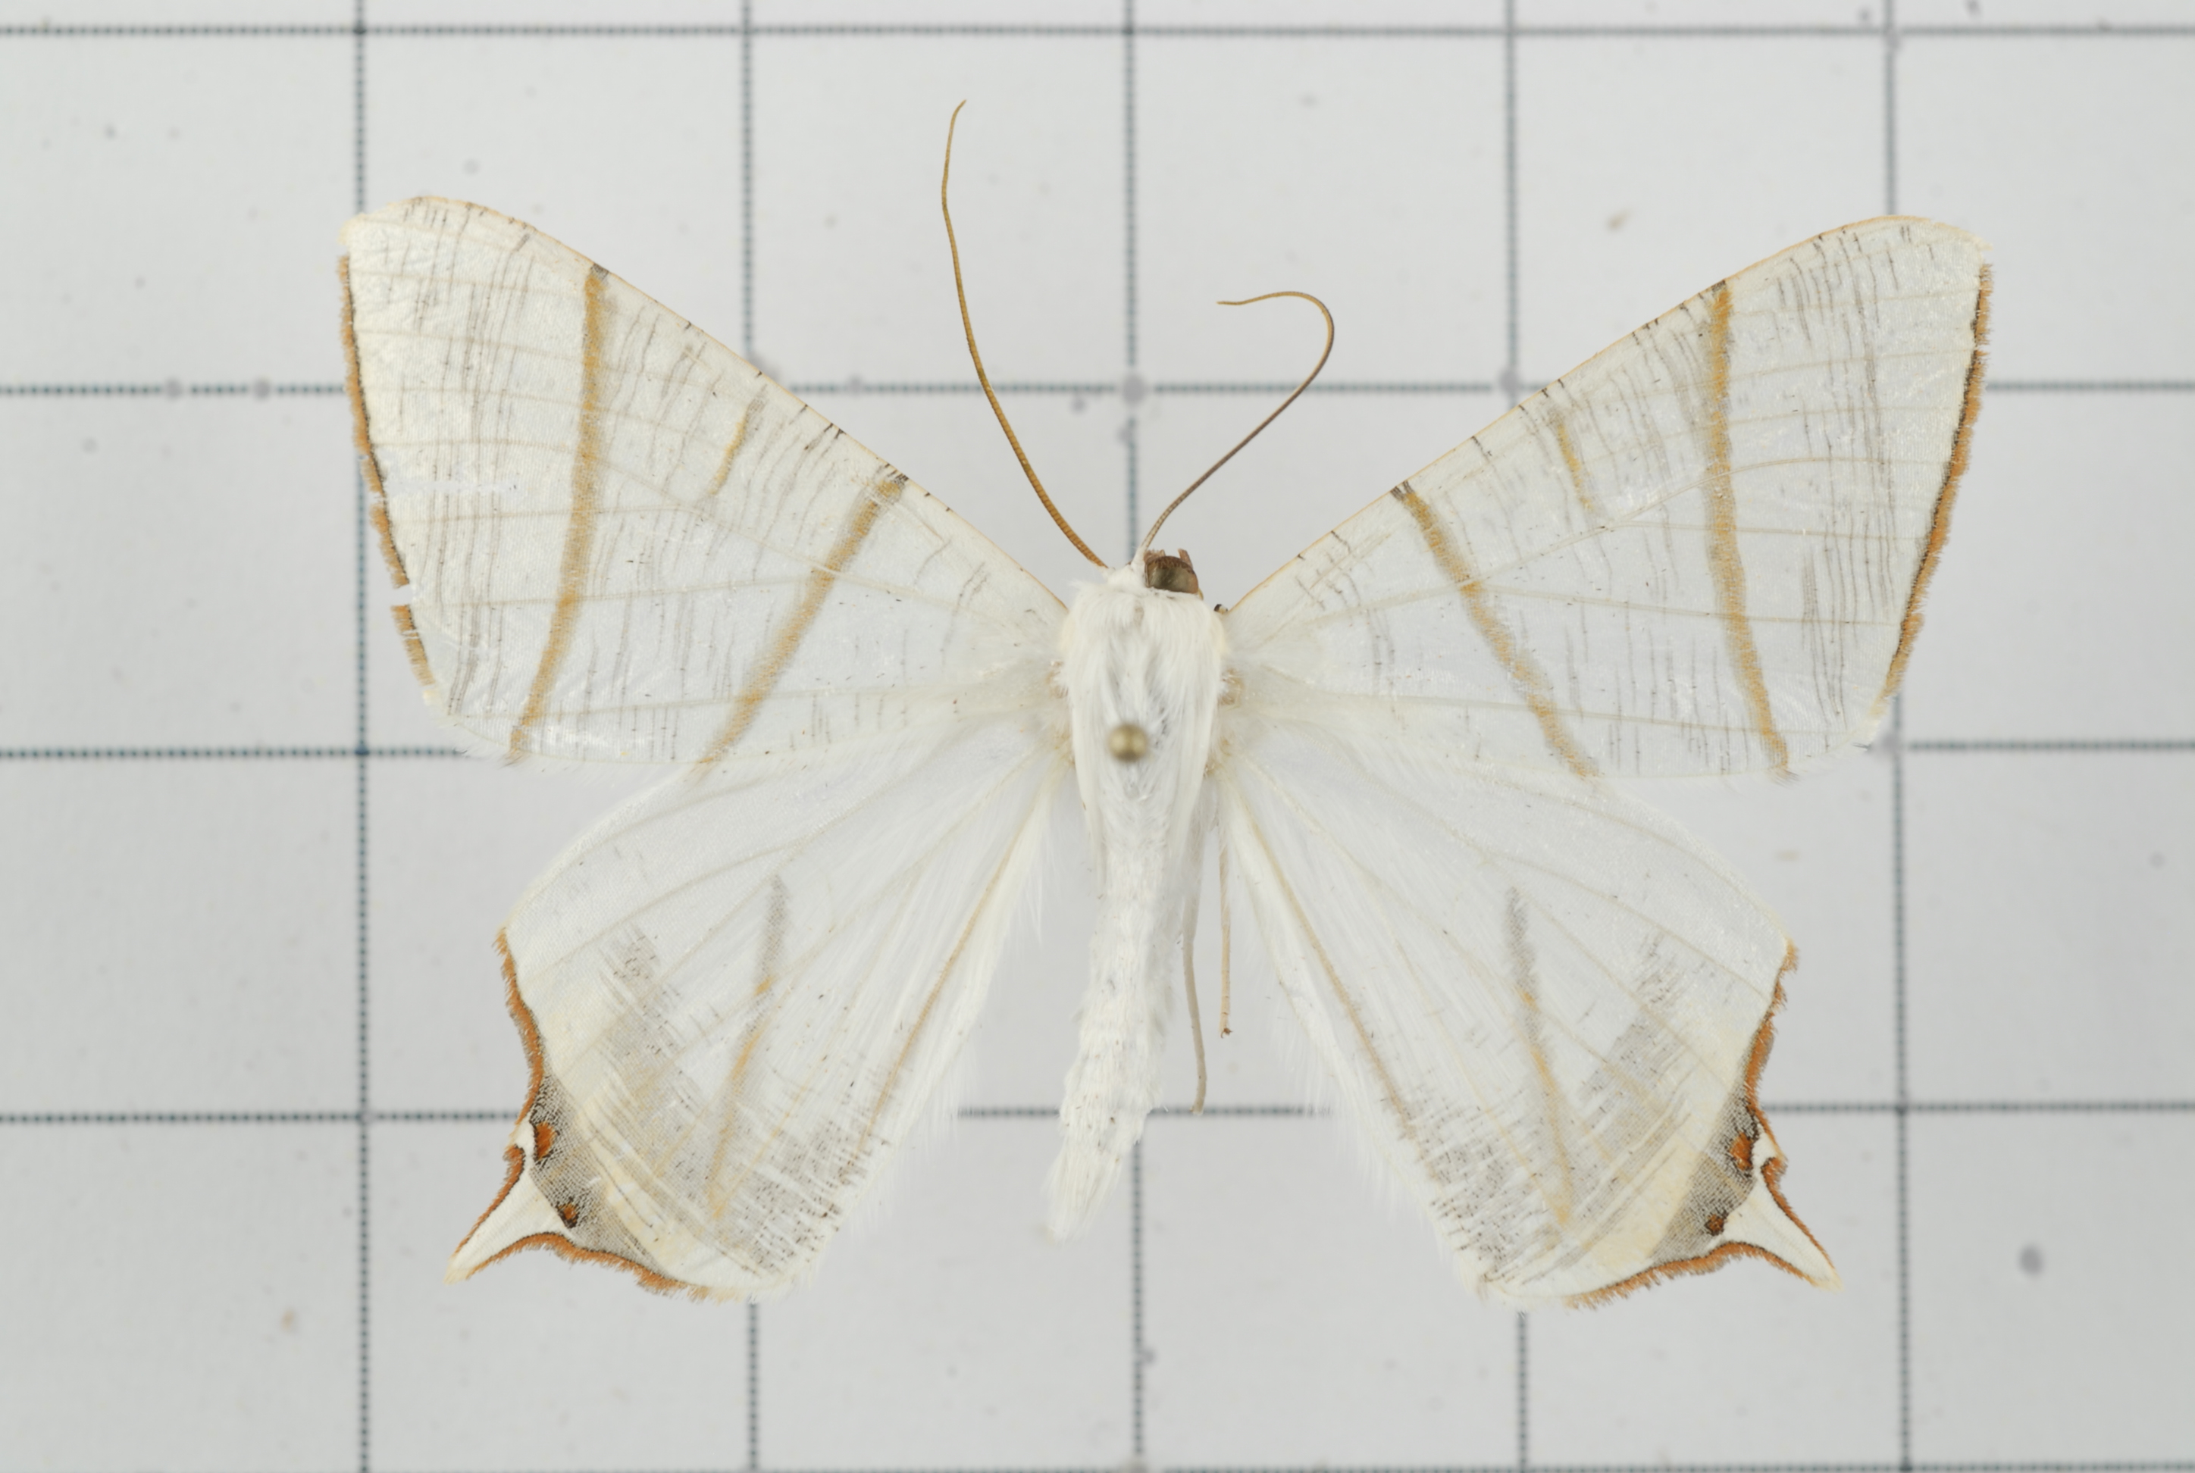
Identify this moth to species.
Ourapteryx changi
